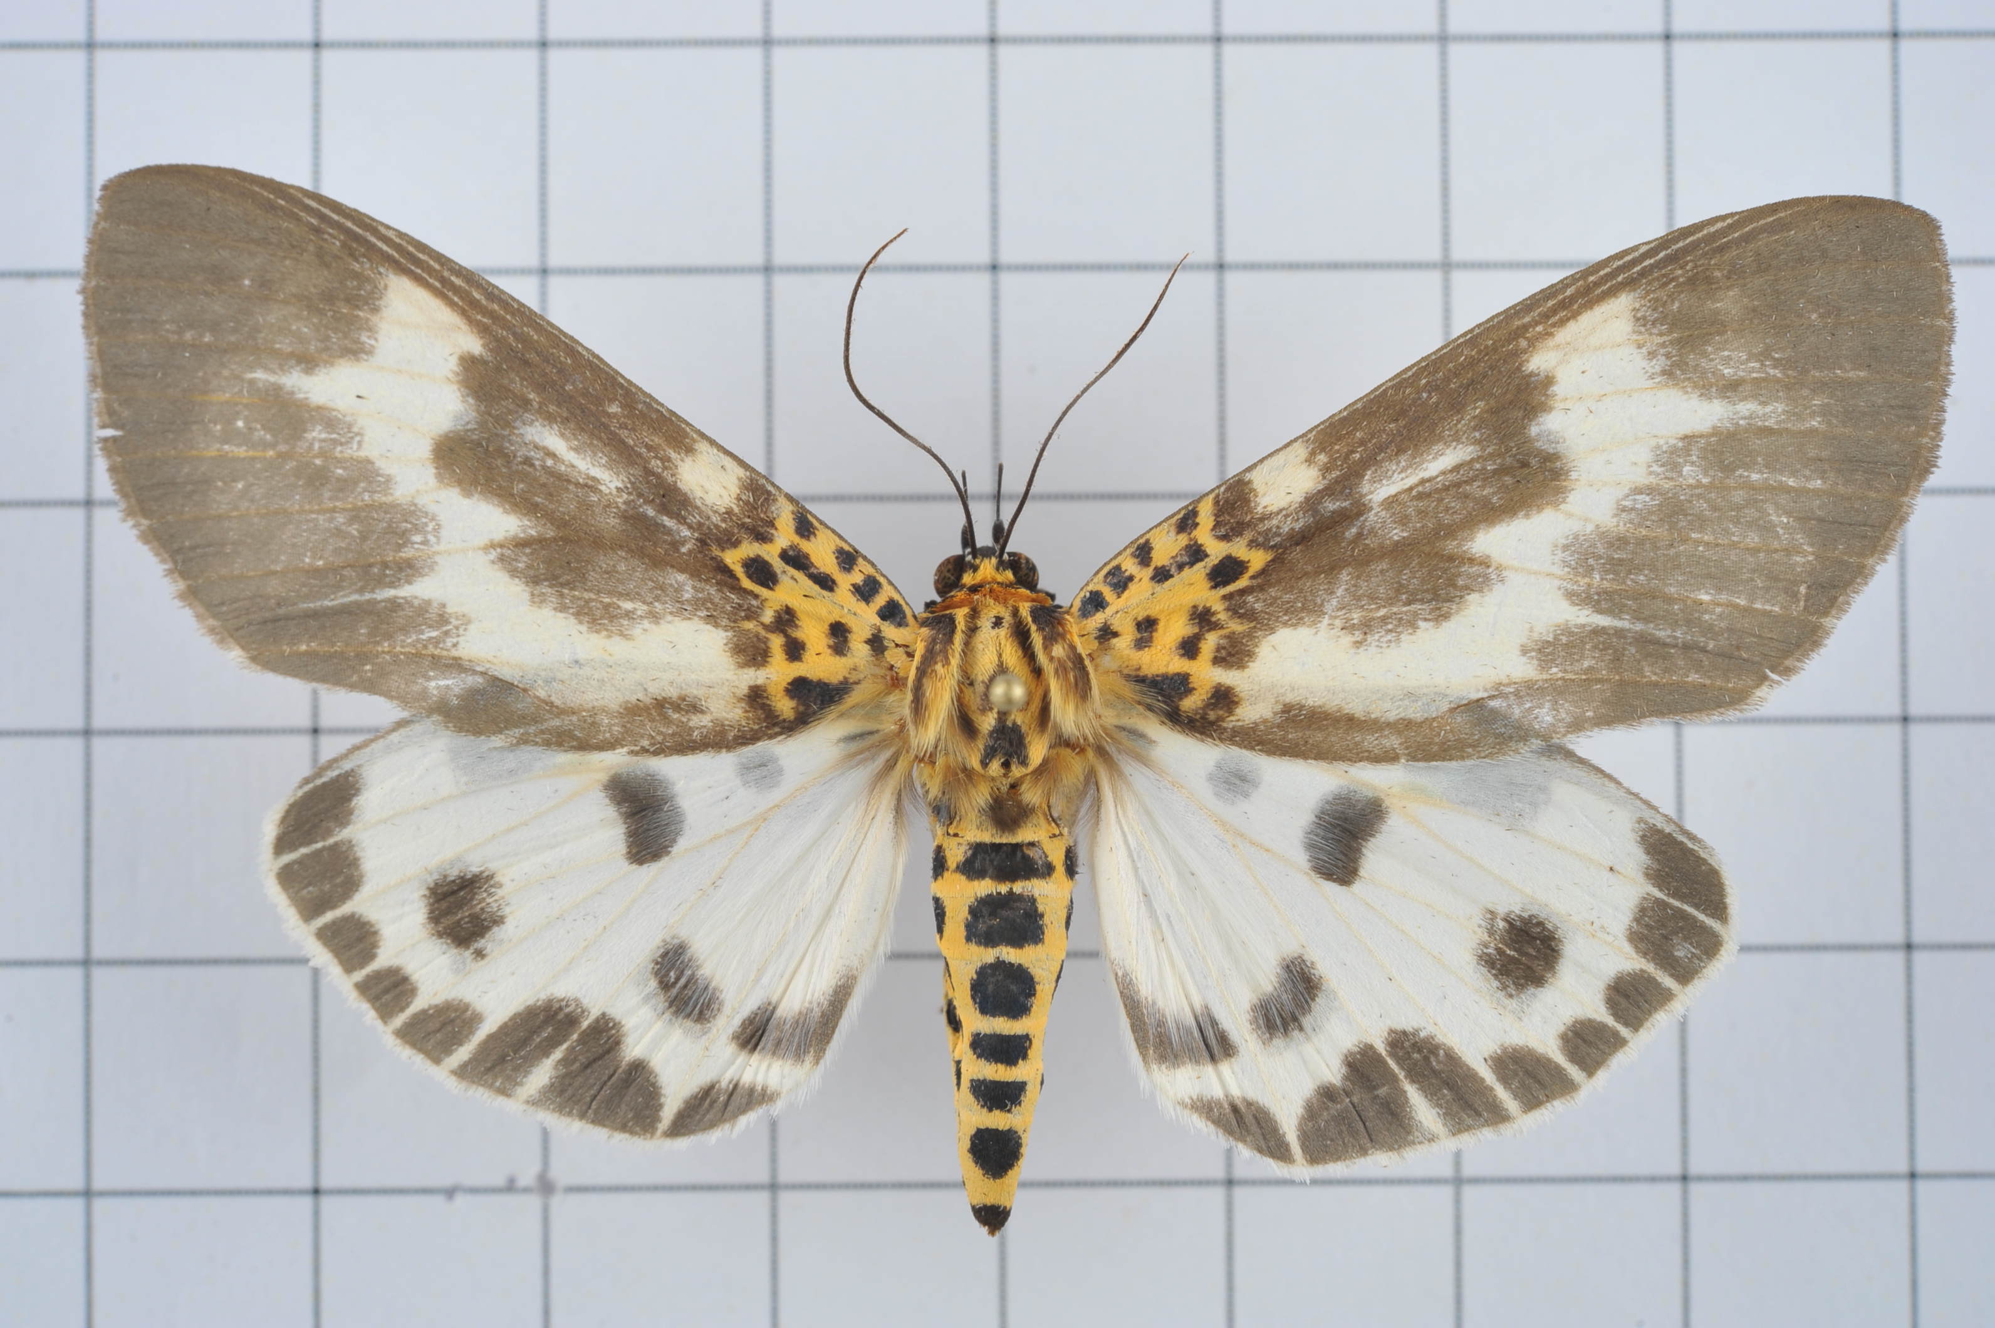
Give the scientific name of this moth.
Asota tortuosa
